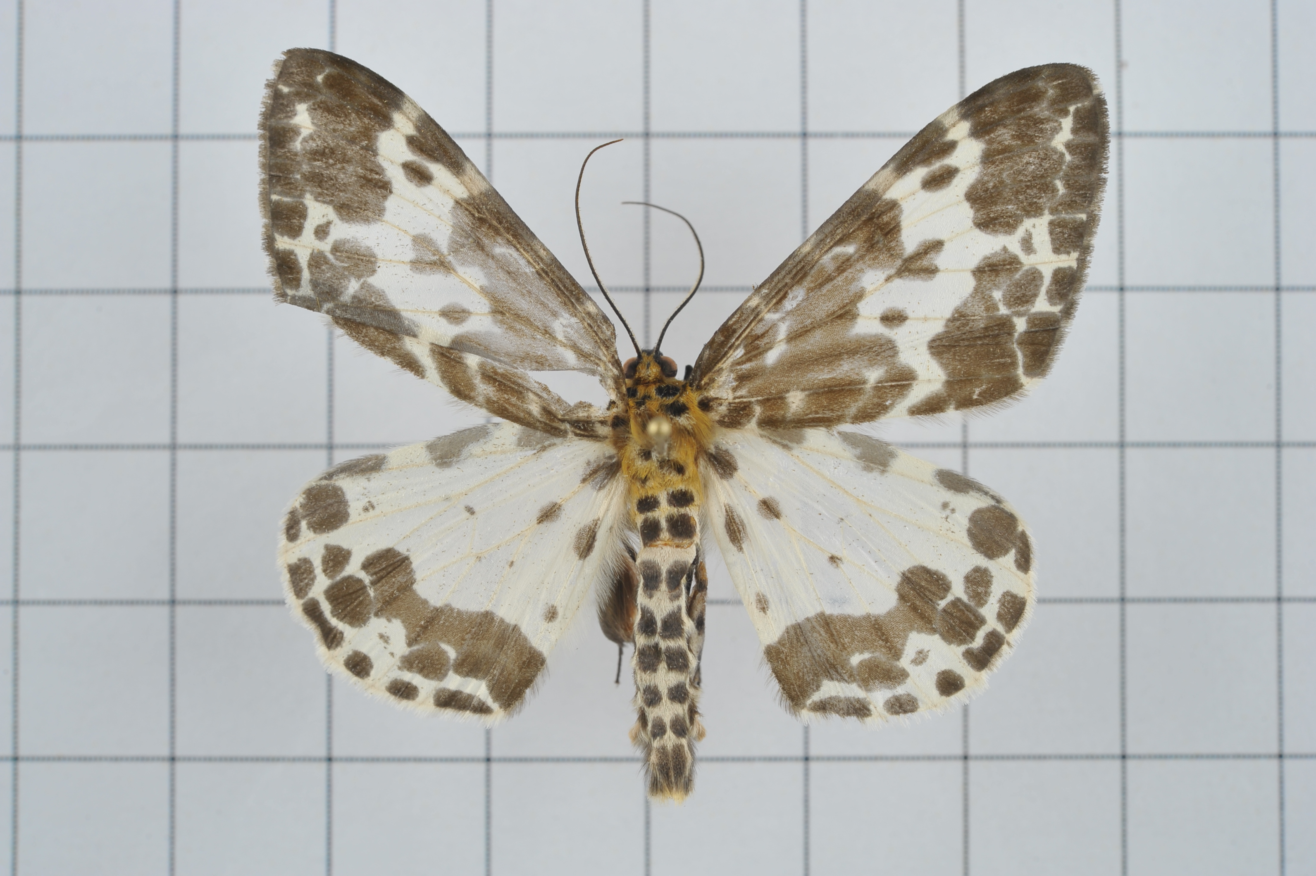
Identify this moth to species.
Pogonopygia pavida pavida
